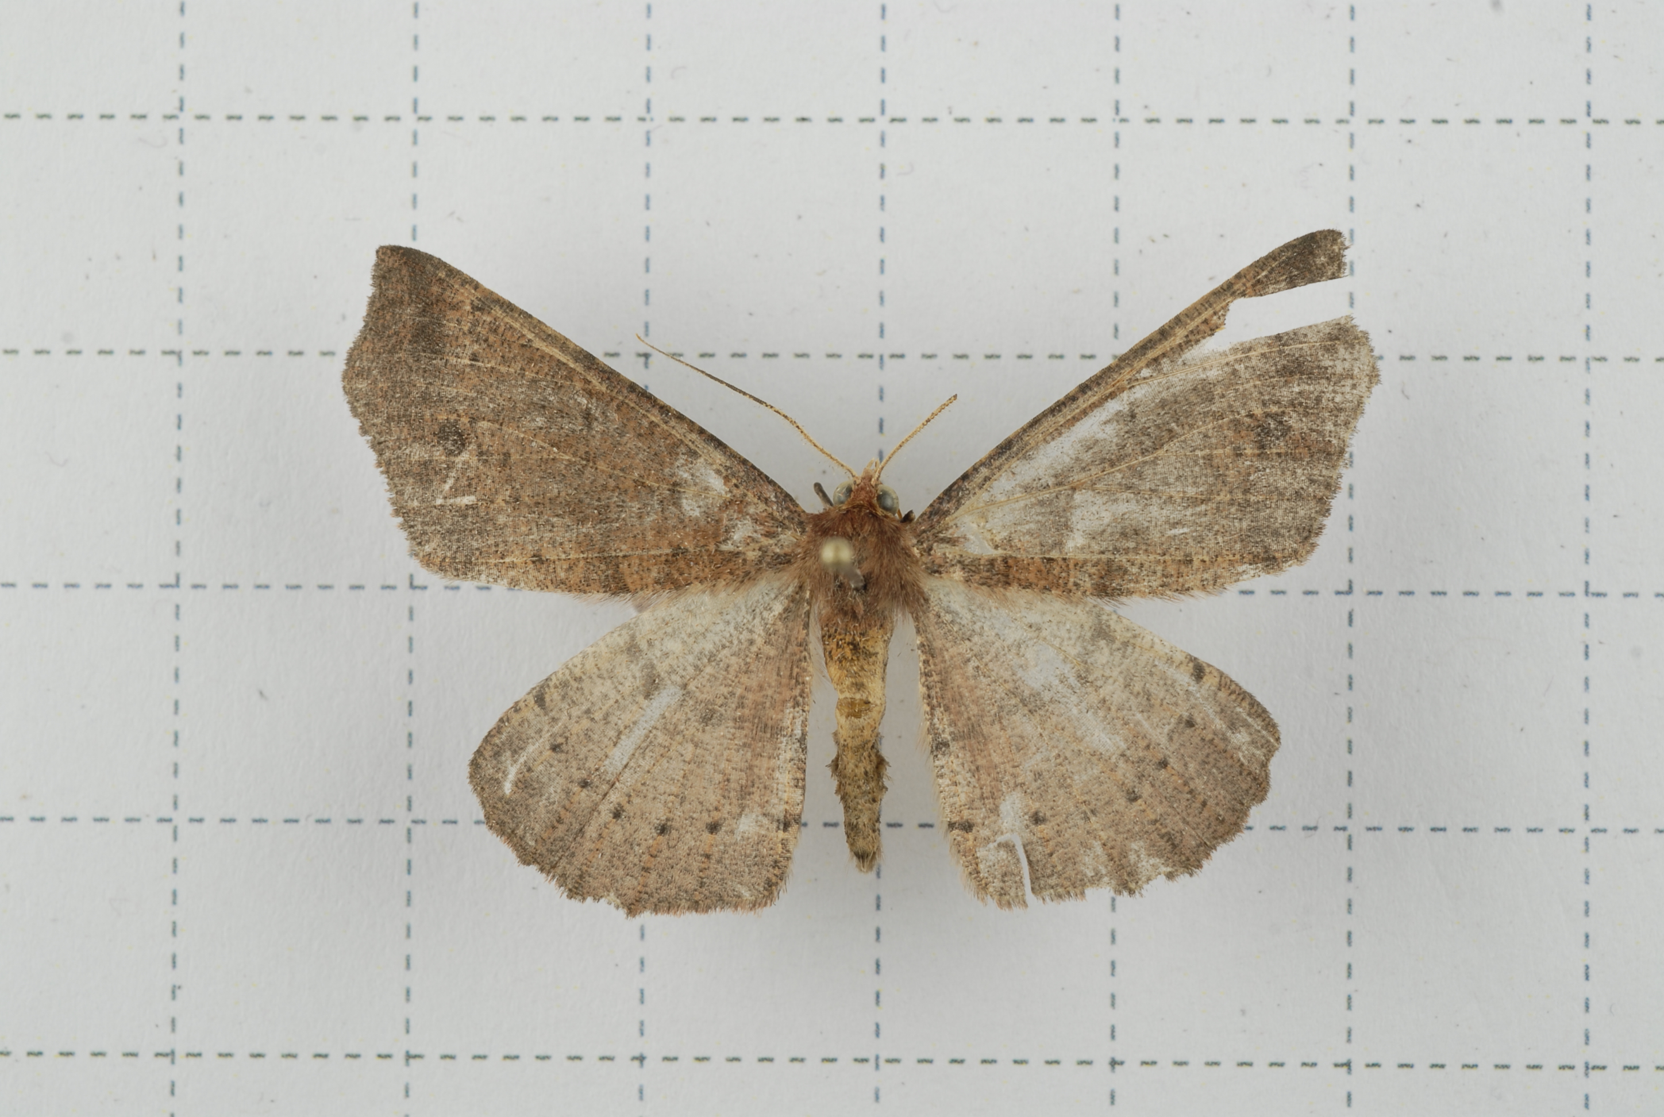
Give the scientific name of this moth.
Xerodes albonotaria aritai
